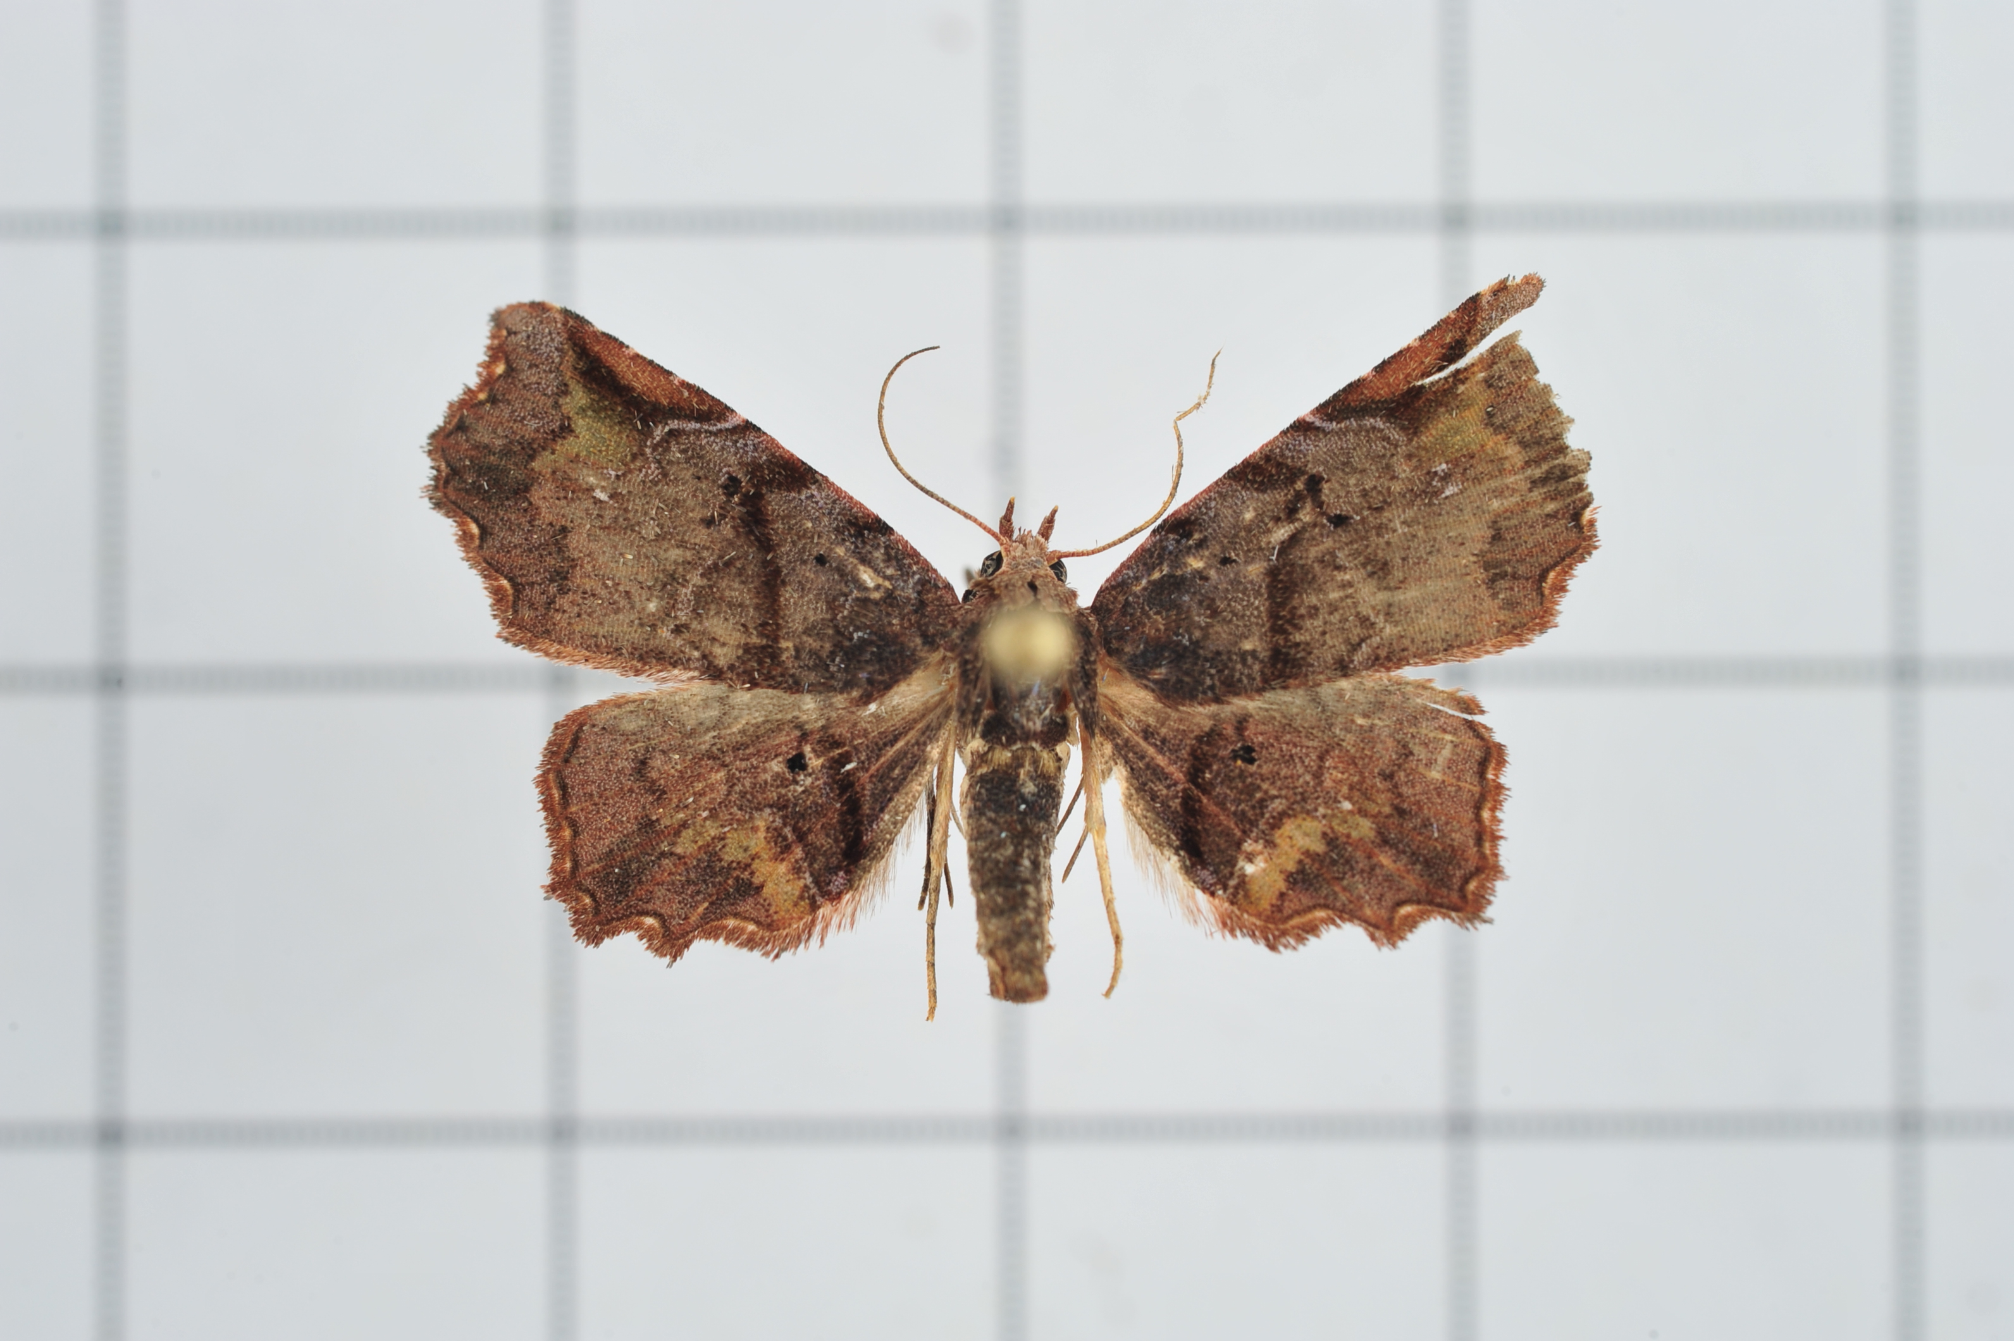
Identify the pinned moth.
Aroana baliensis
